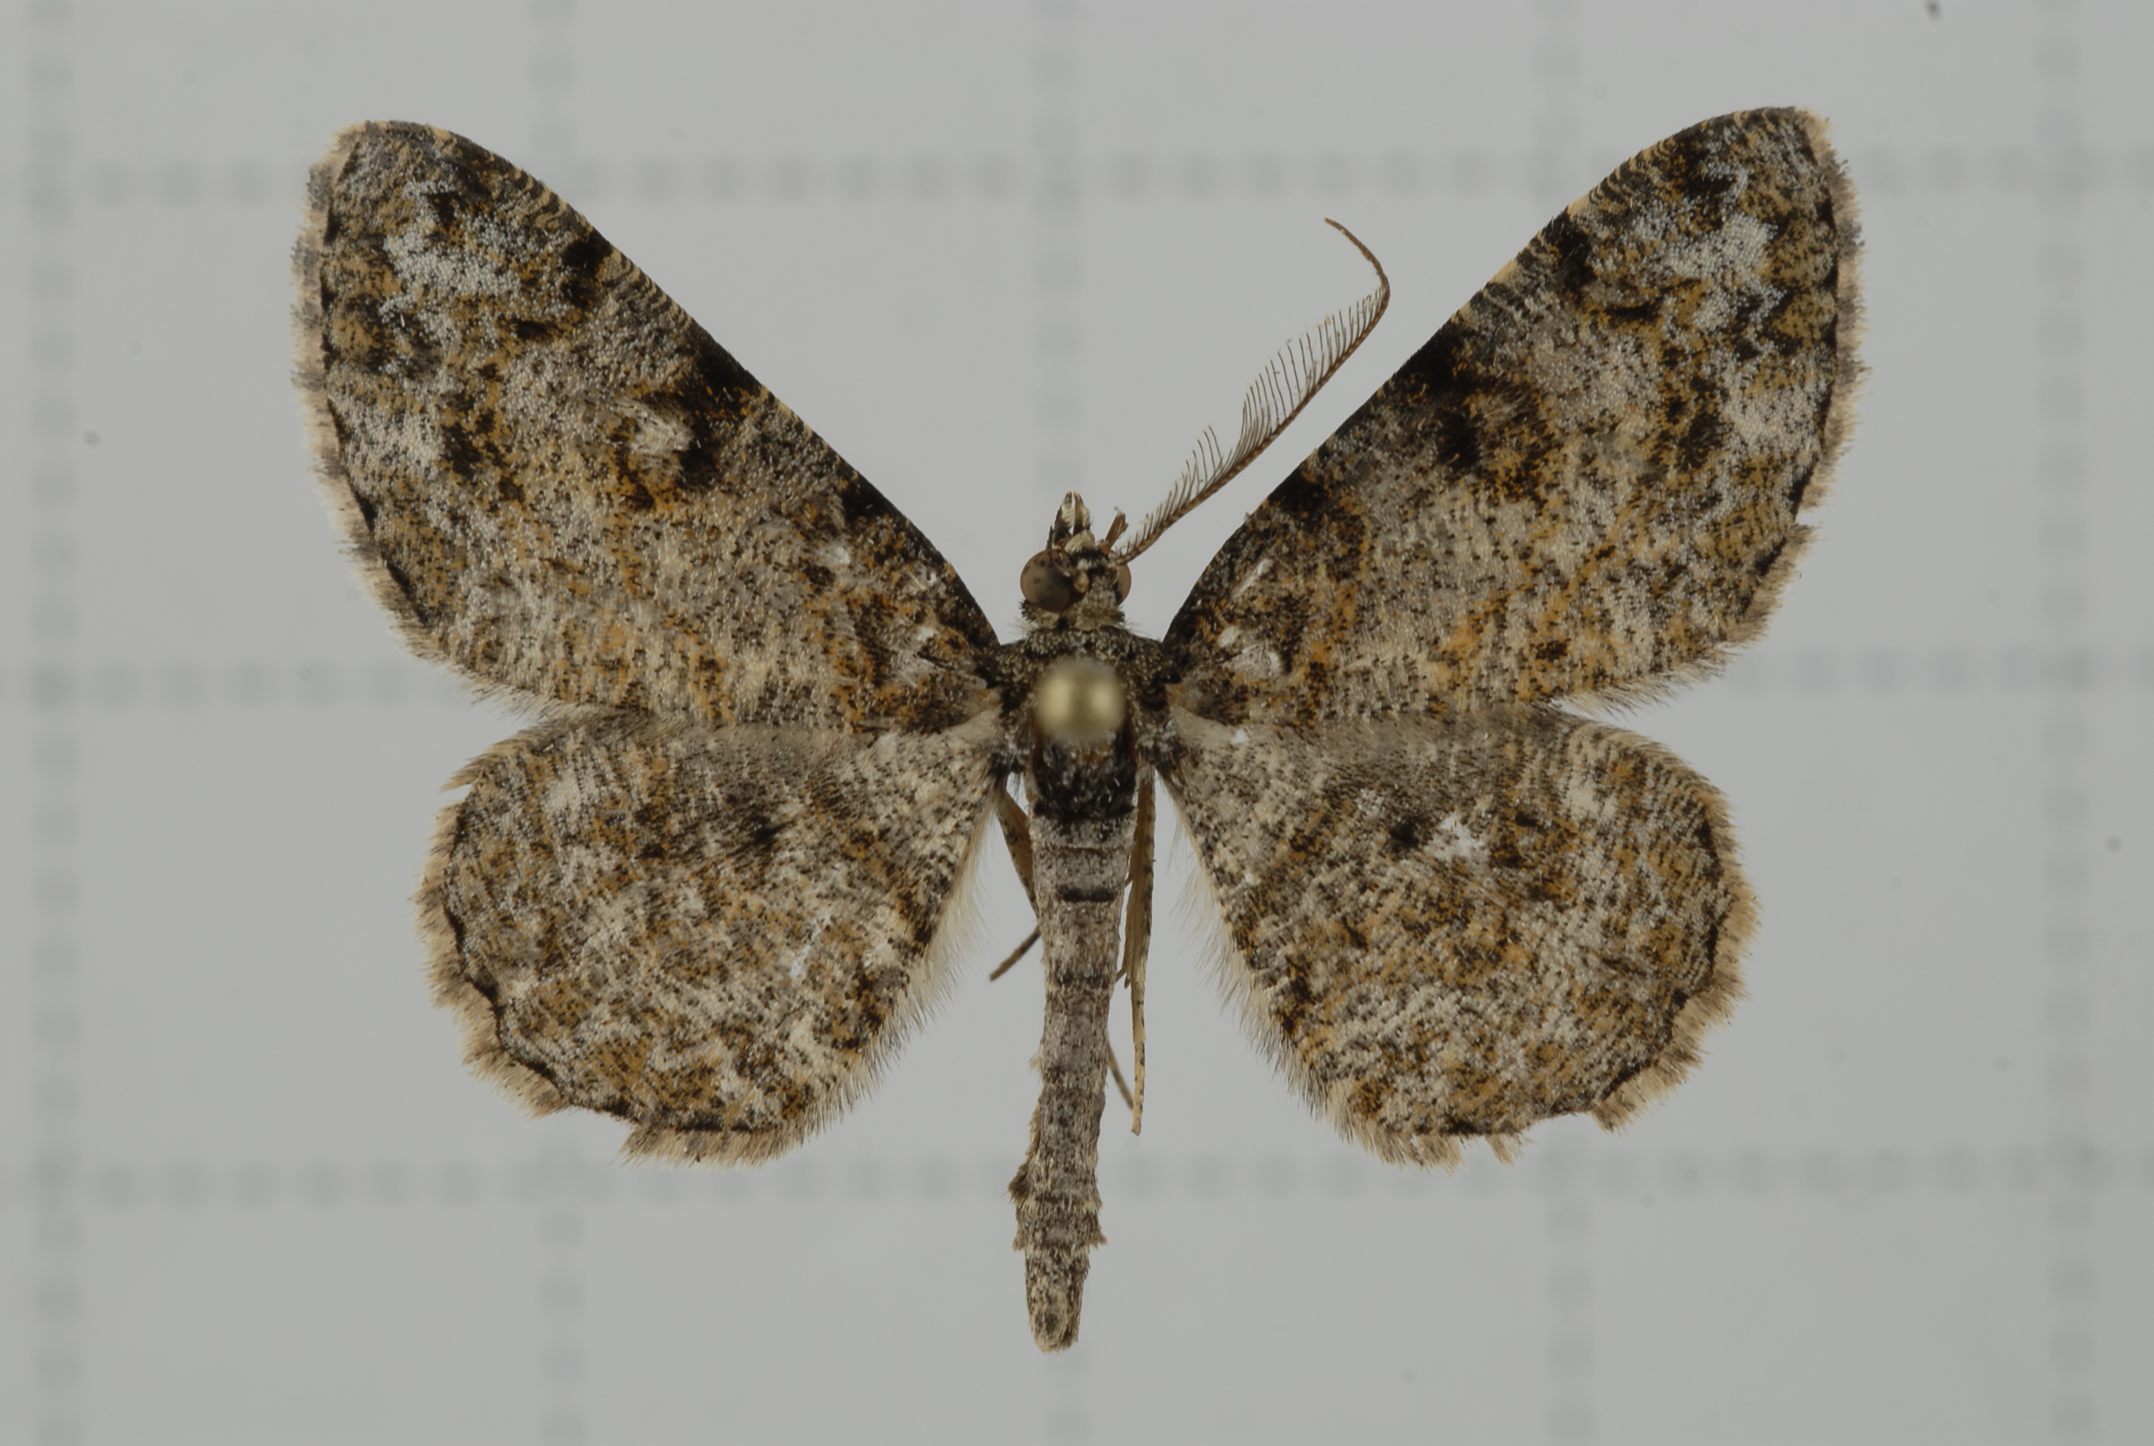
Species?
Protoboarmia amabilis
